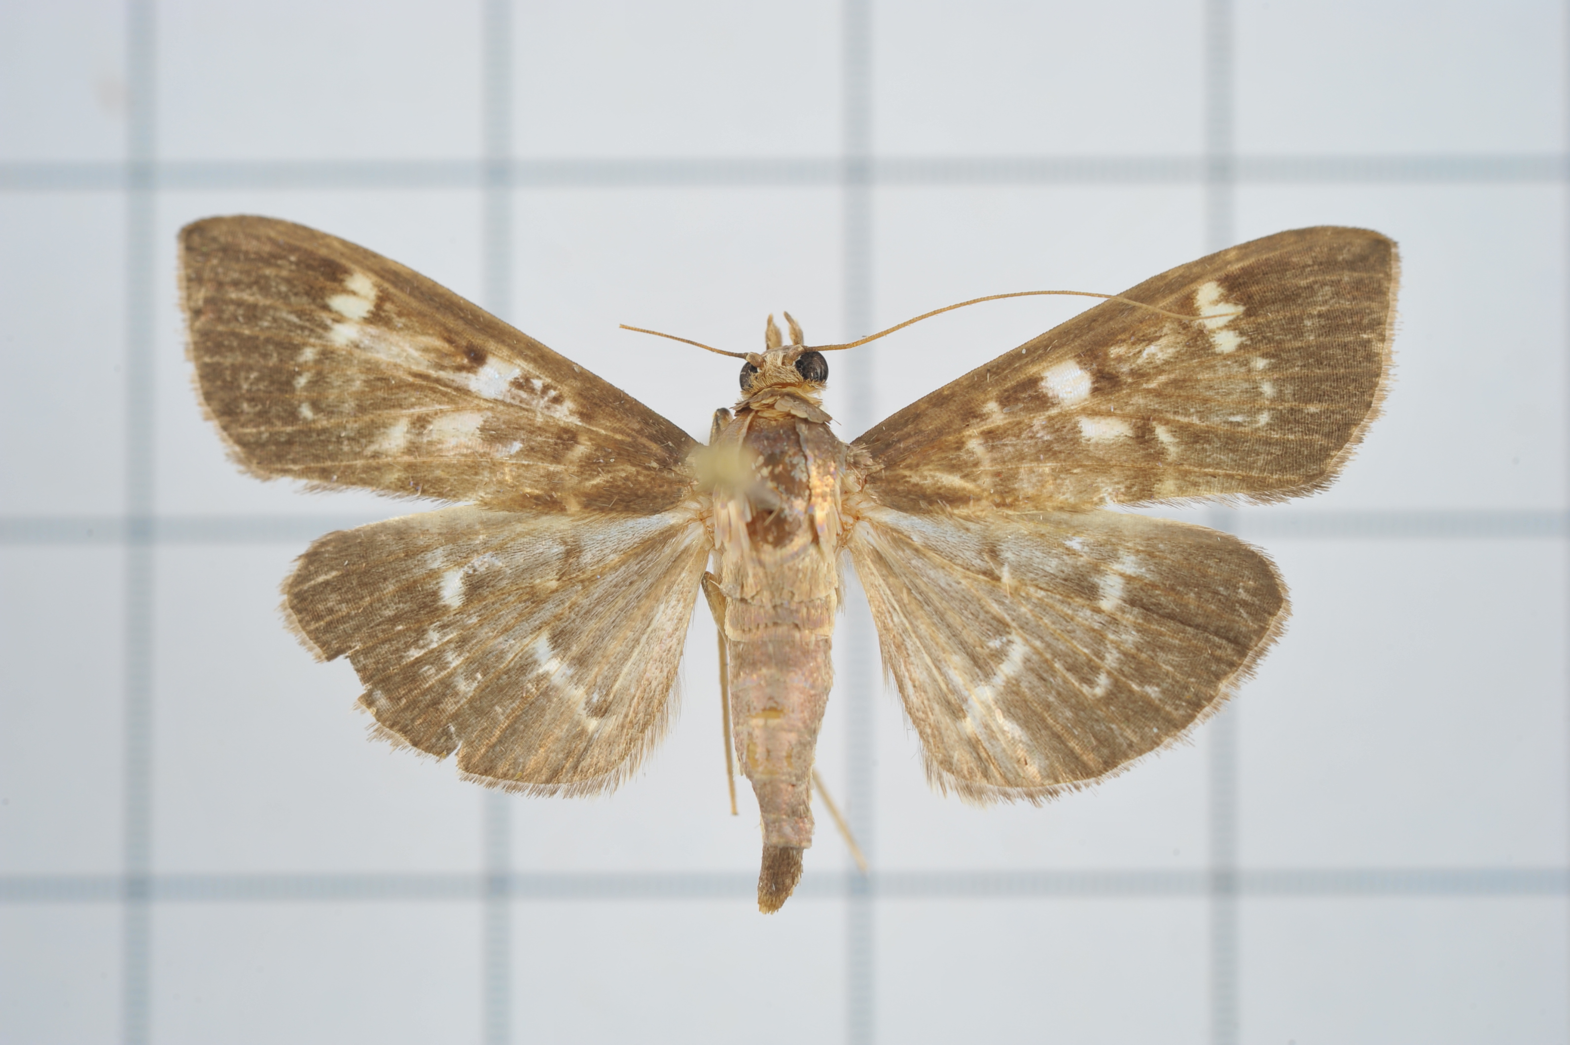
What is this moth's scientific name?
Prorodes mimica
